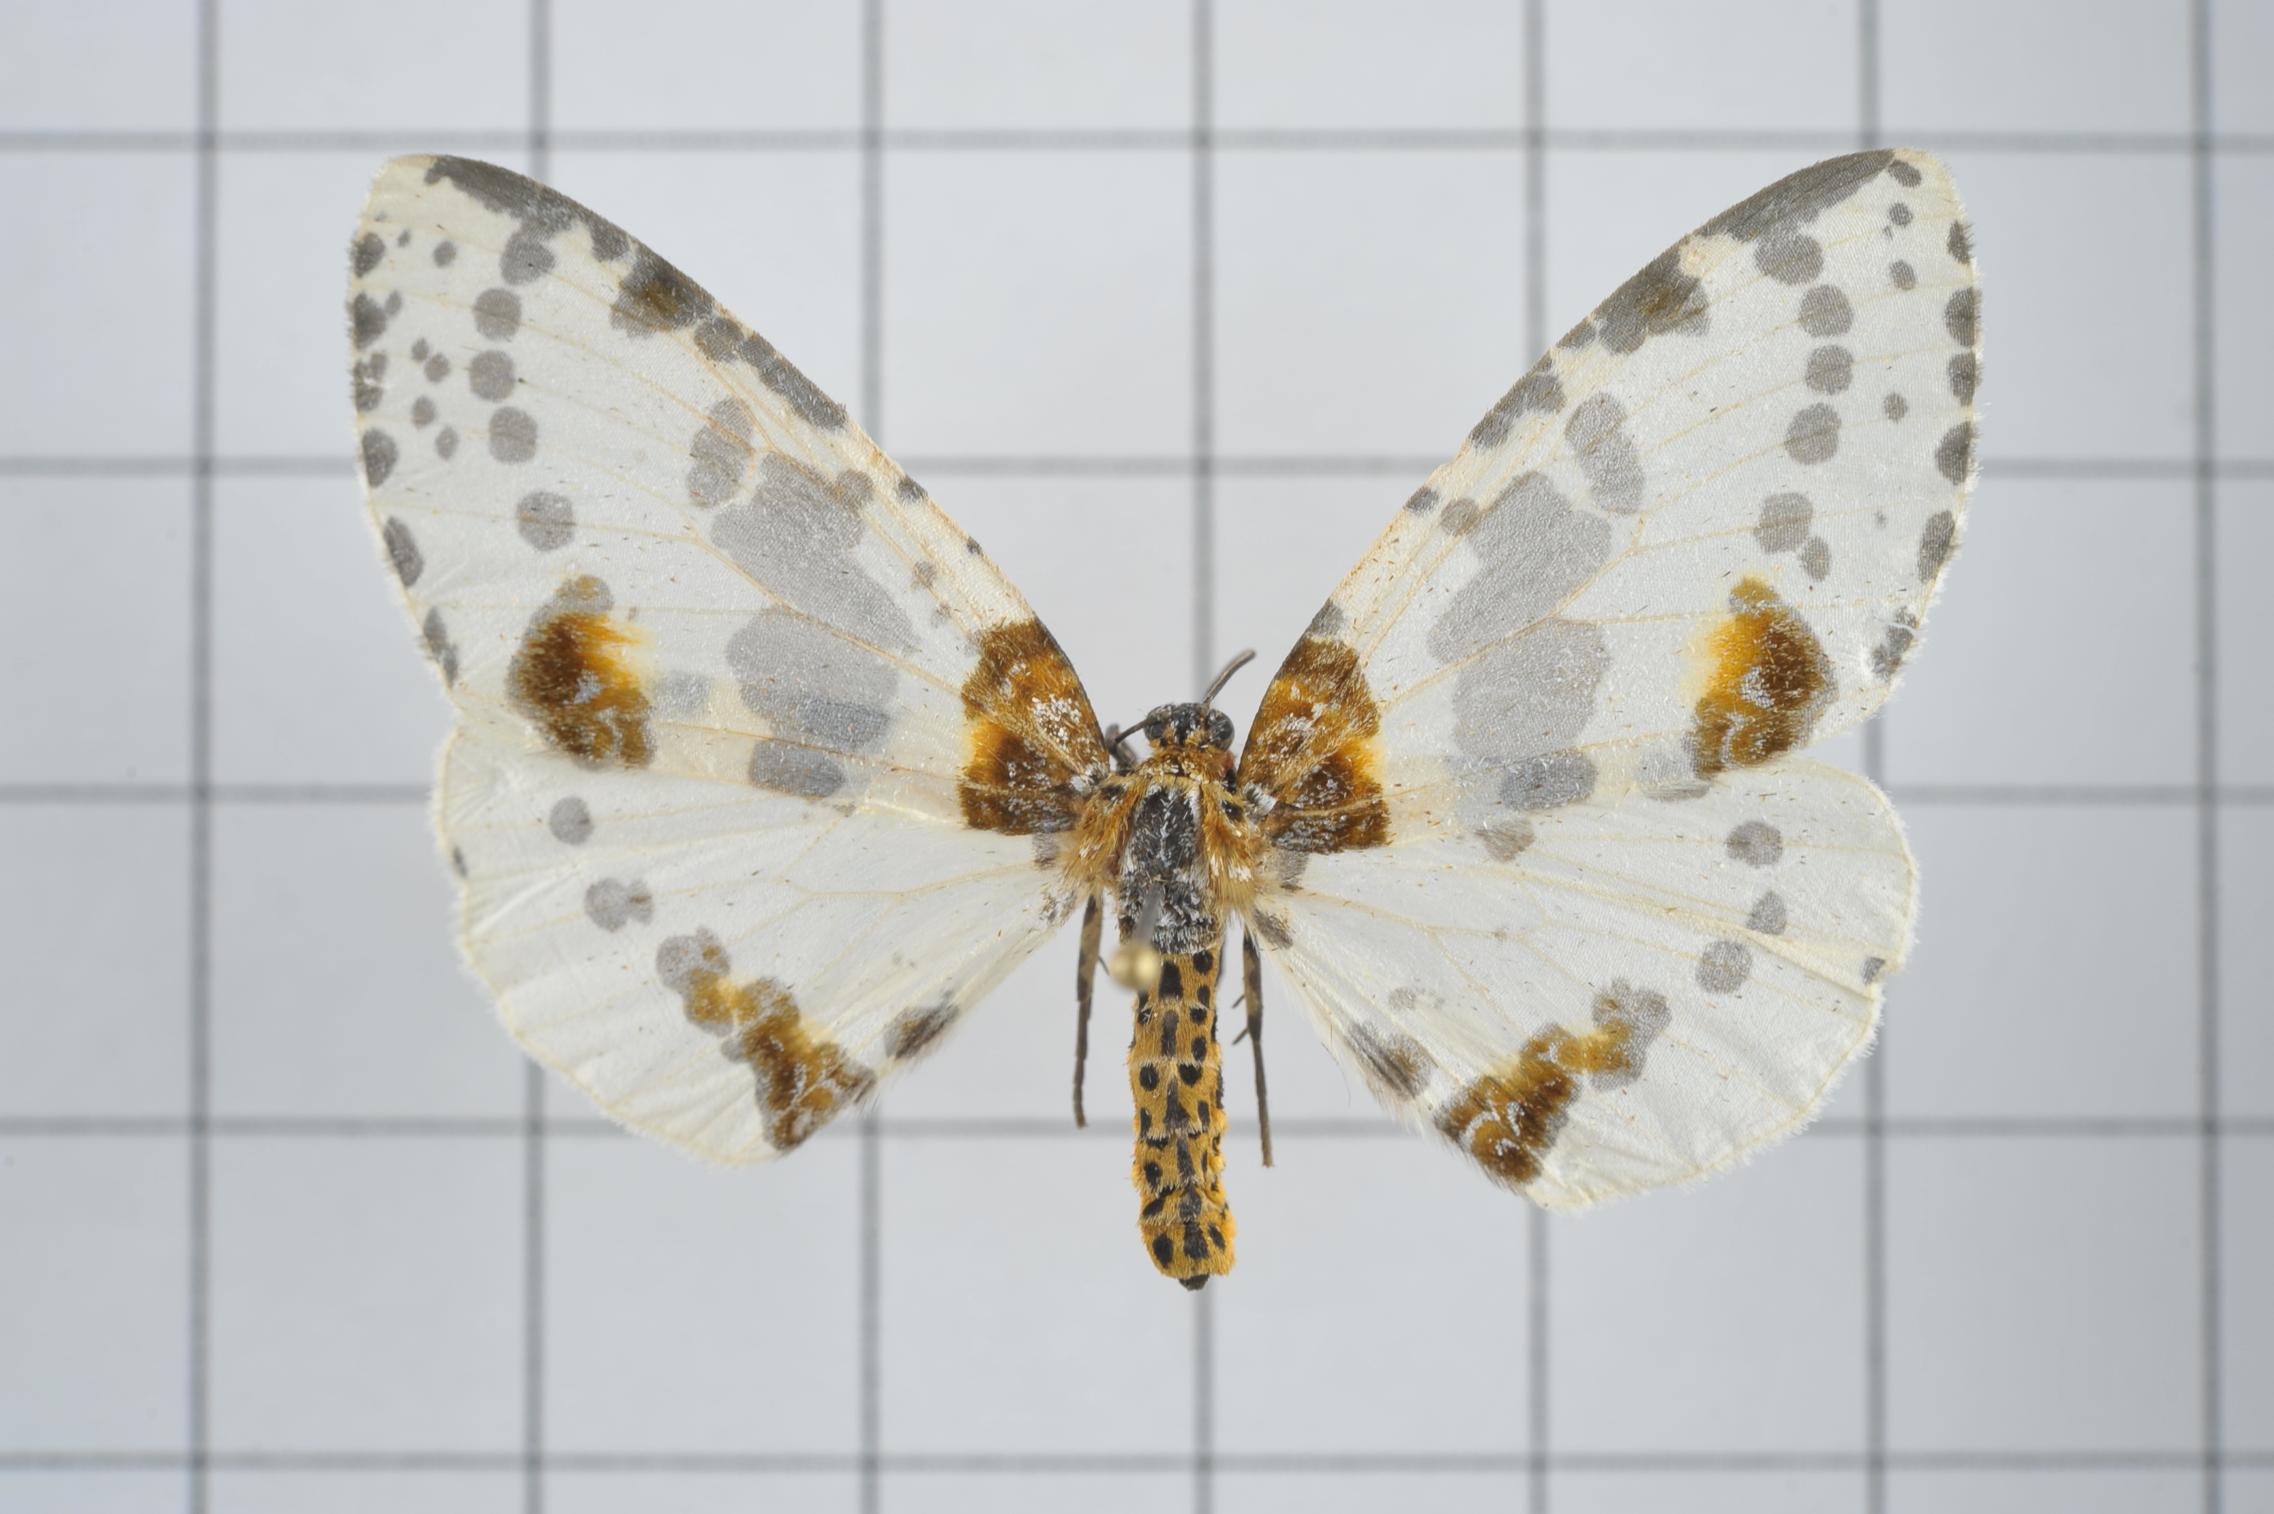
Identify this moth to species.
Abraxas adilluminata
